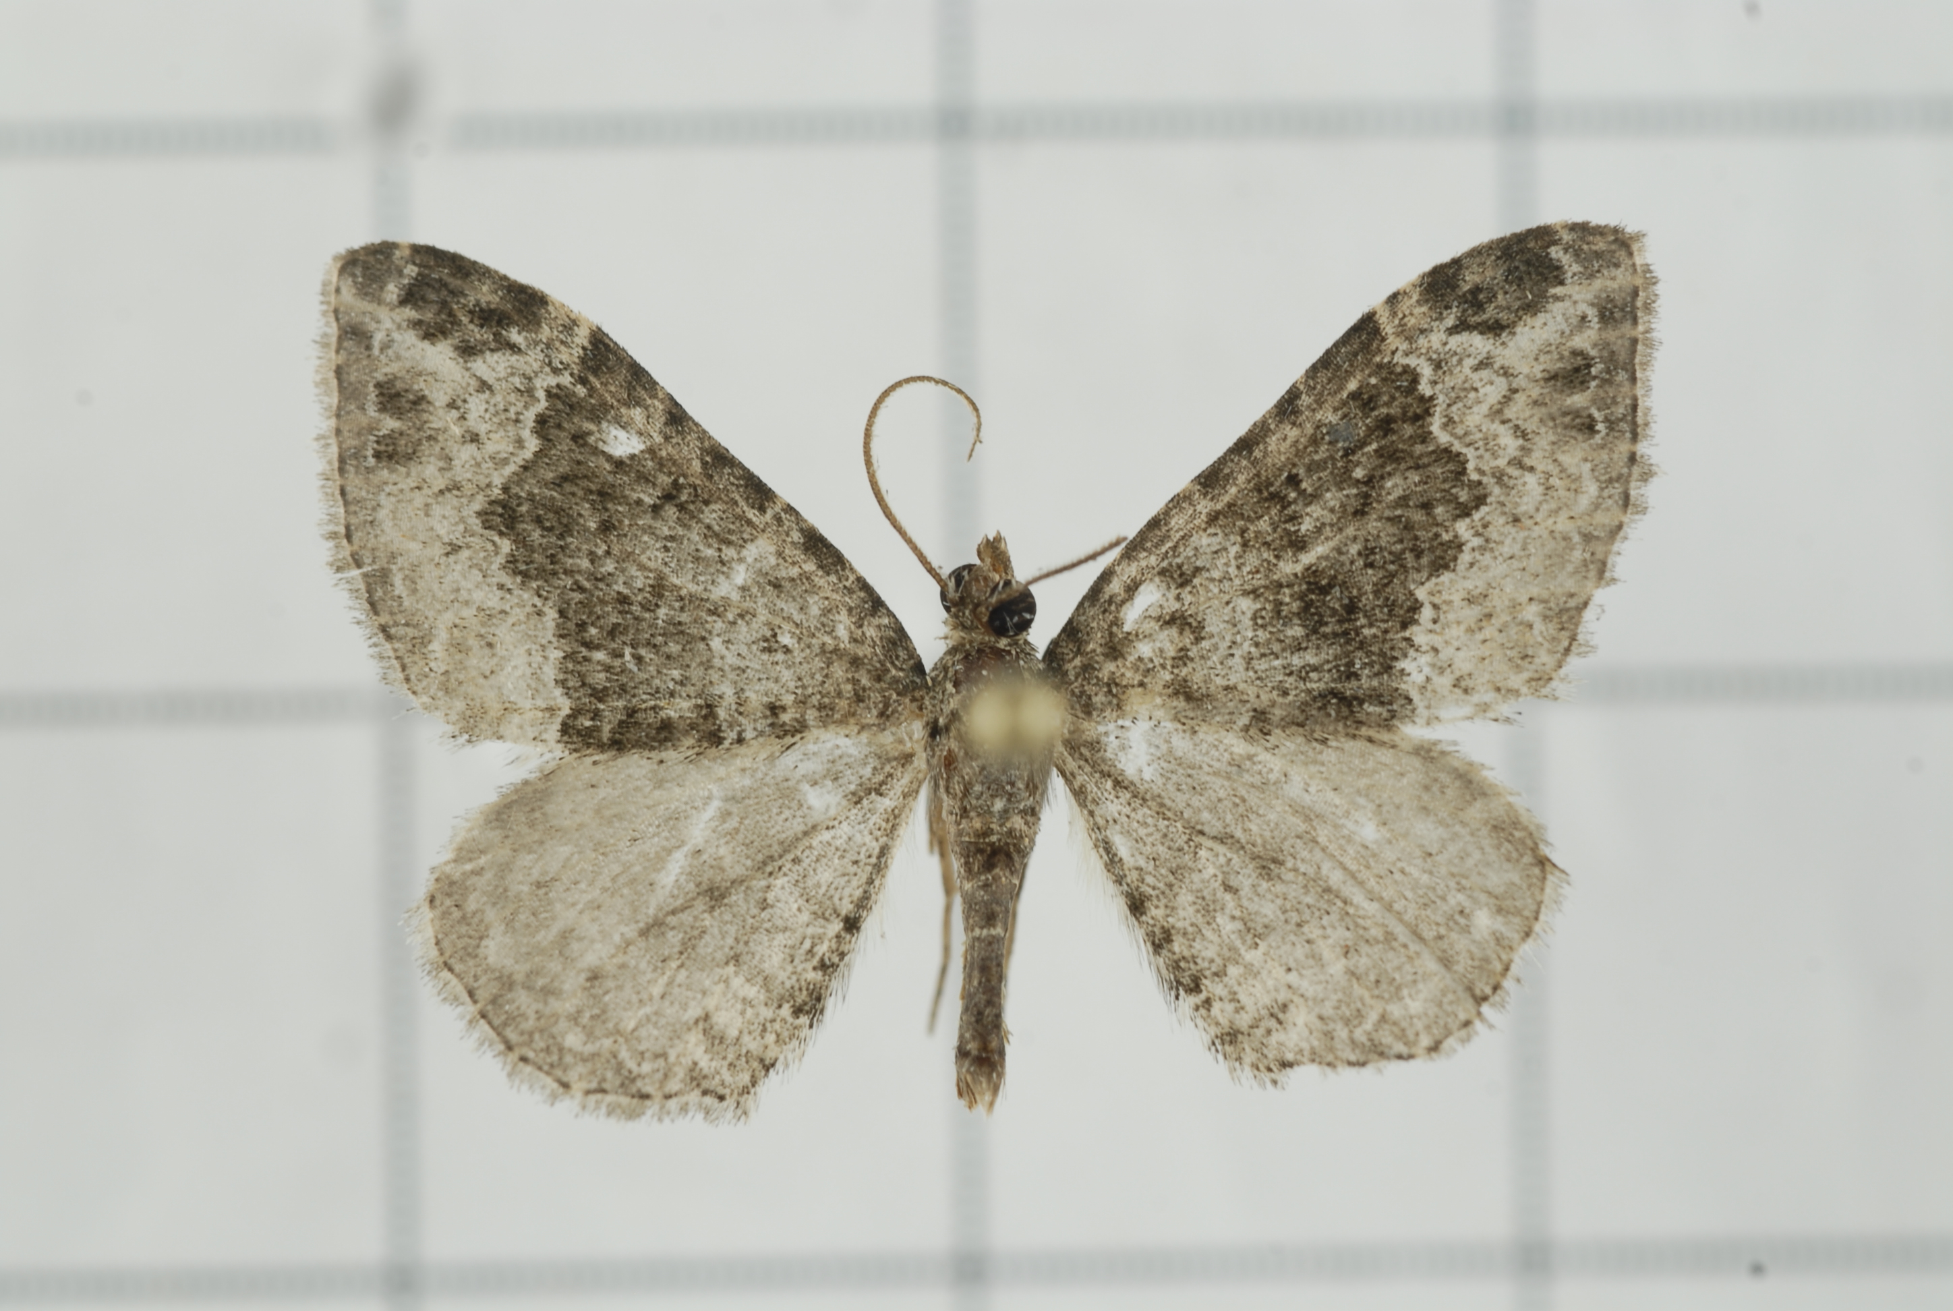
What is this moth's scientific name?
Xanthorhoe saturata
